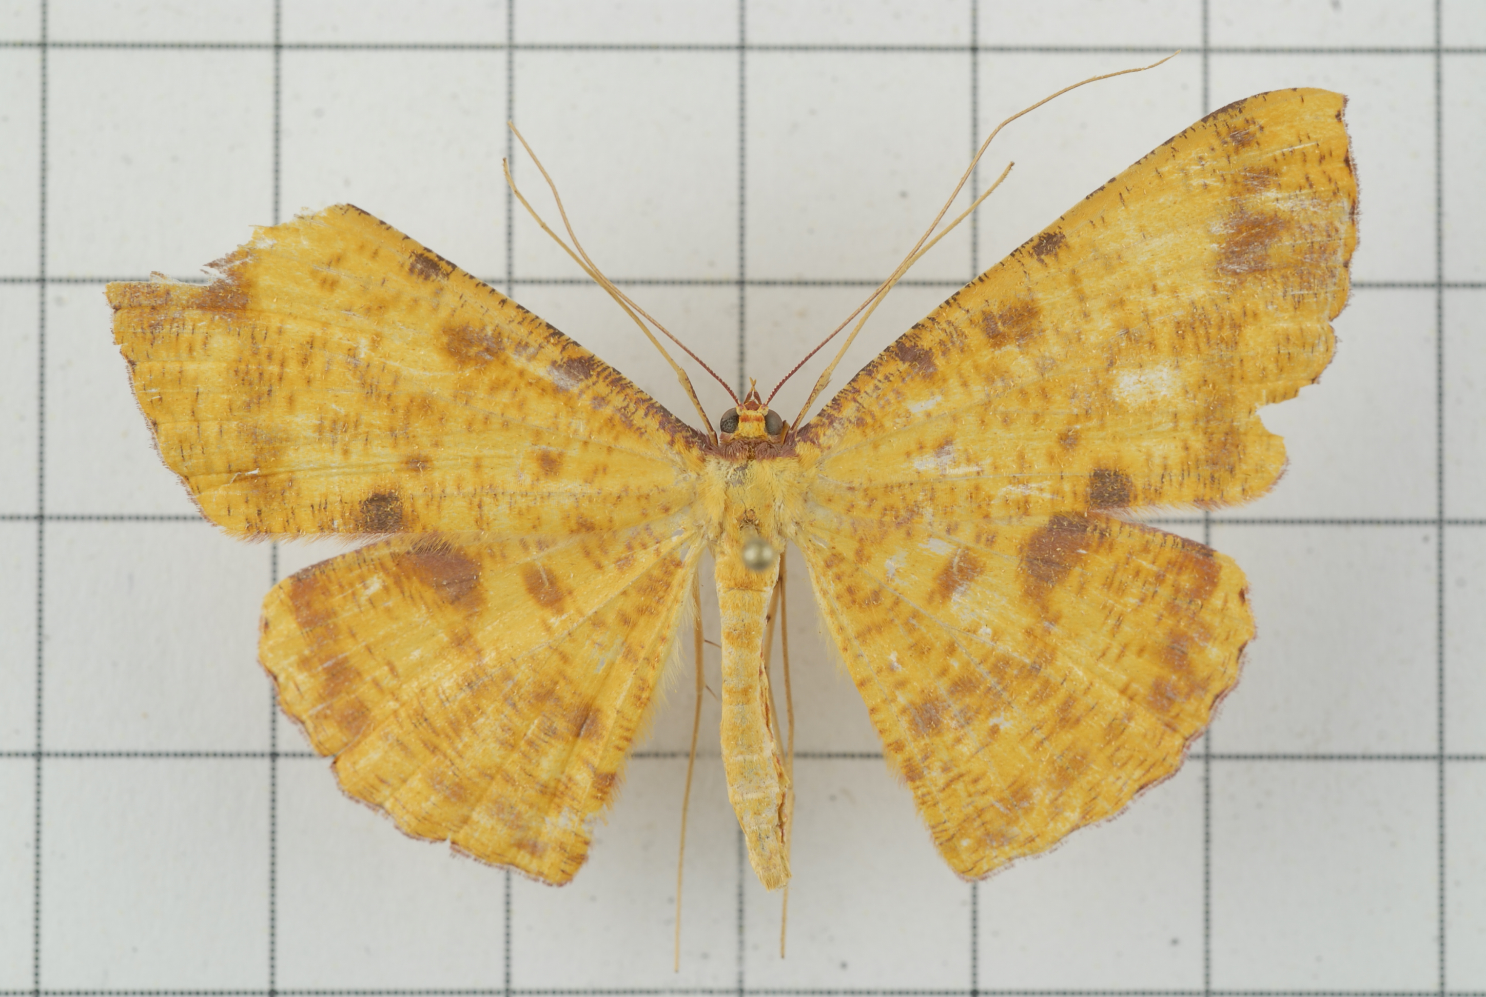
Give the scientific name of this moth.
Eumelea ludovicata ludovicata
